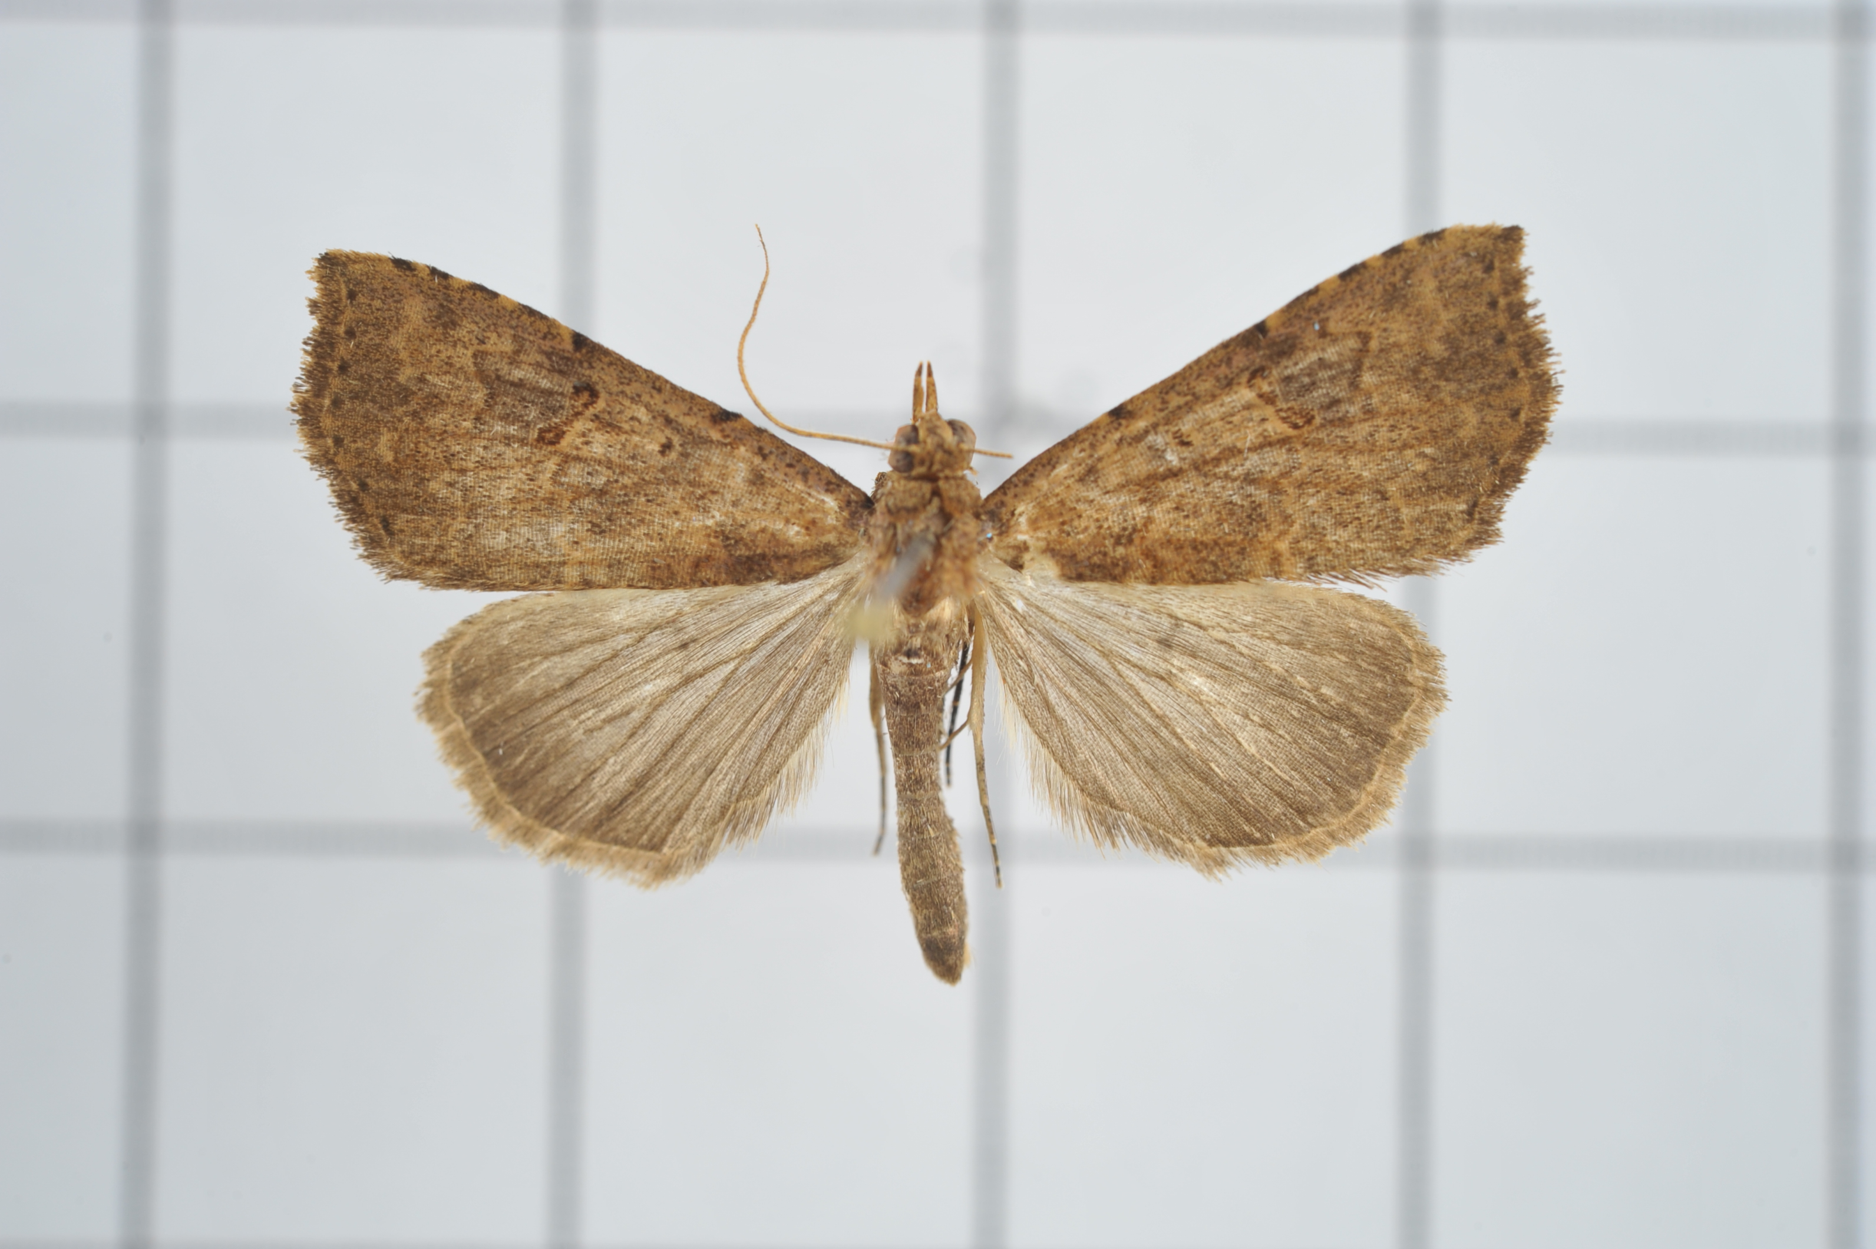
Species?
Pseudogyrtona marmorea
